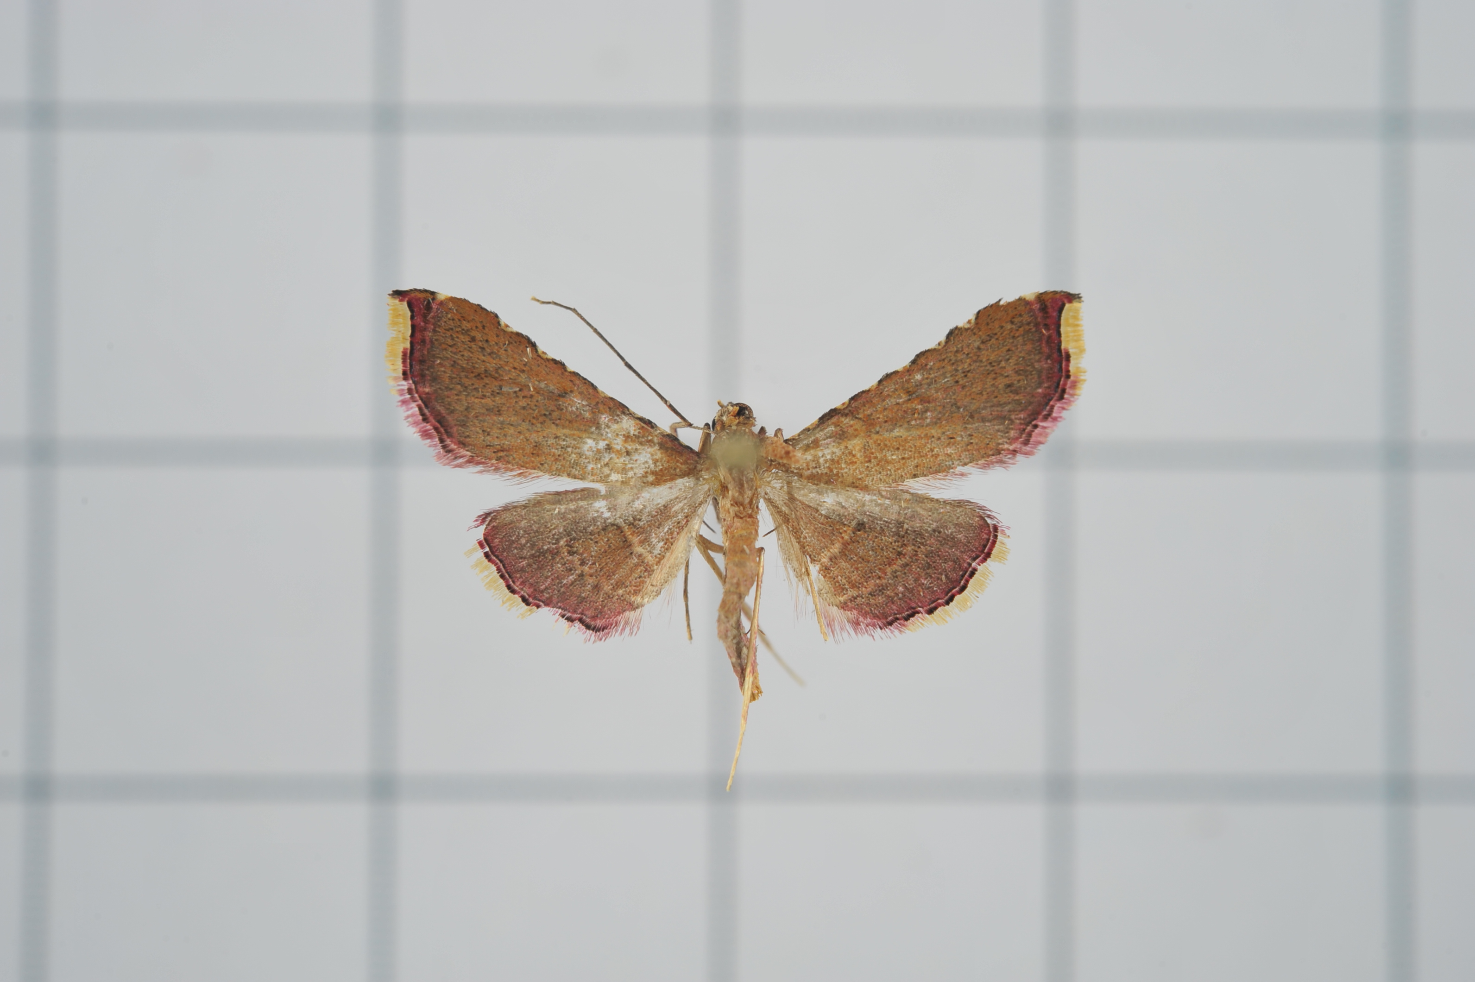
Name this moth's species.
Endotricha minialis
